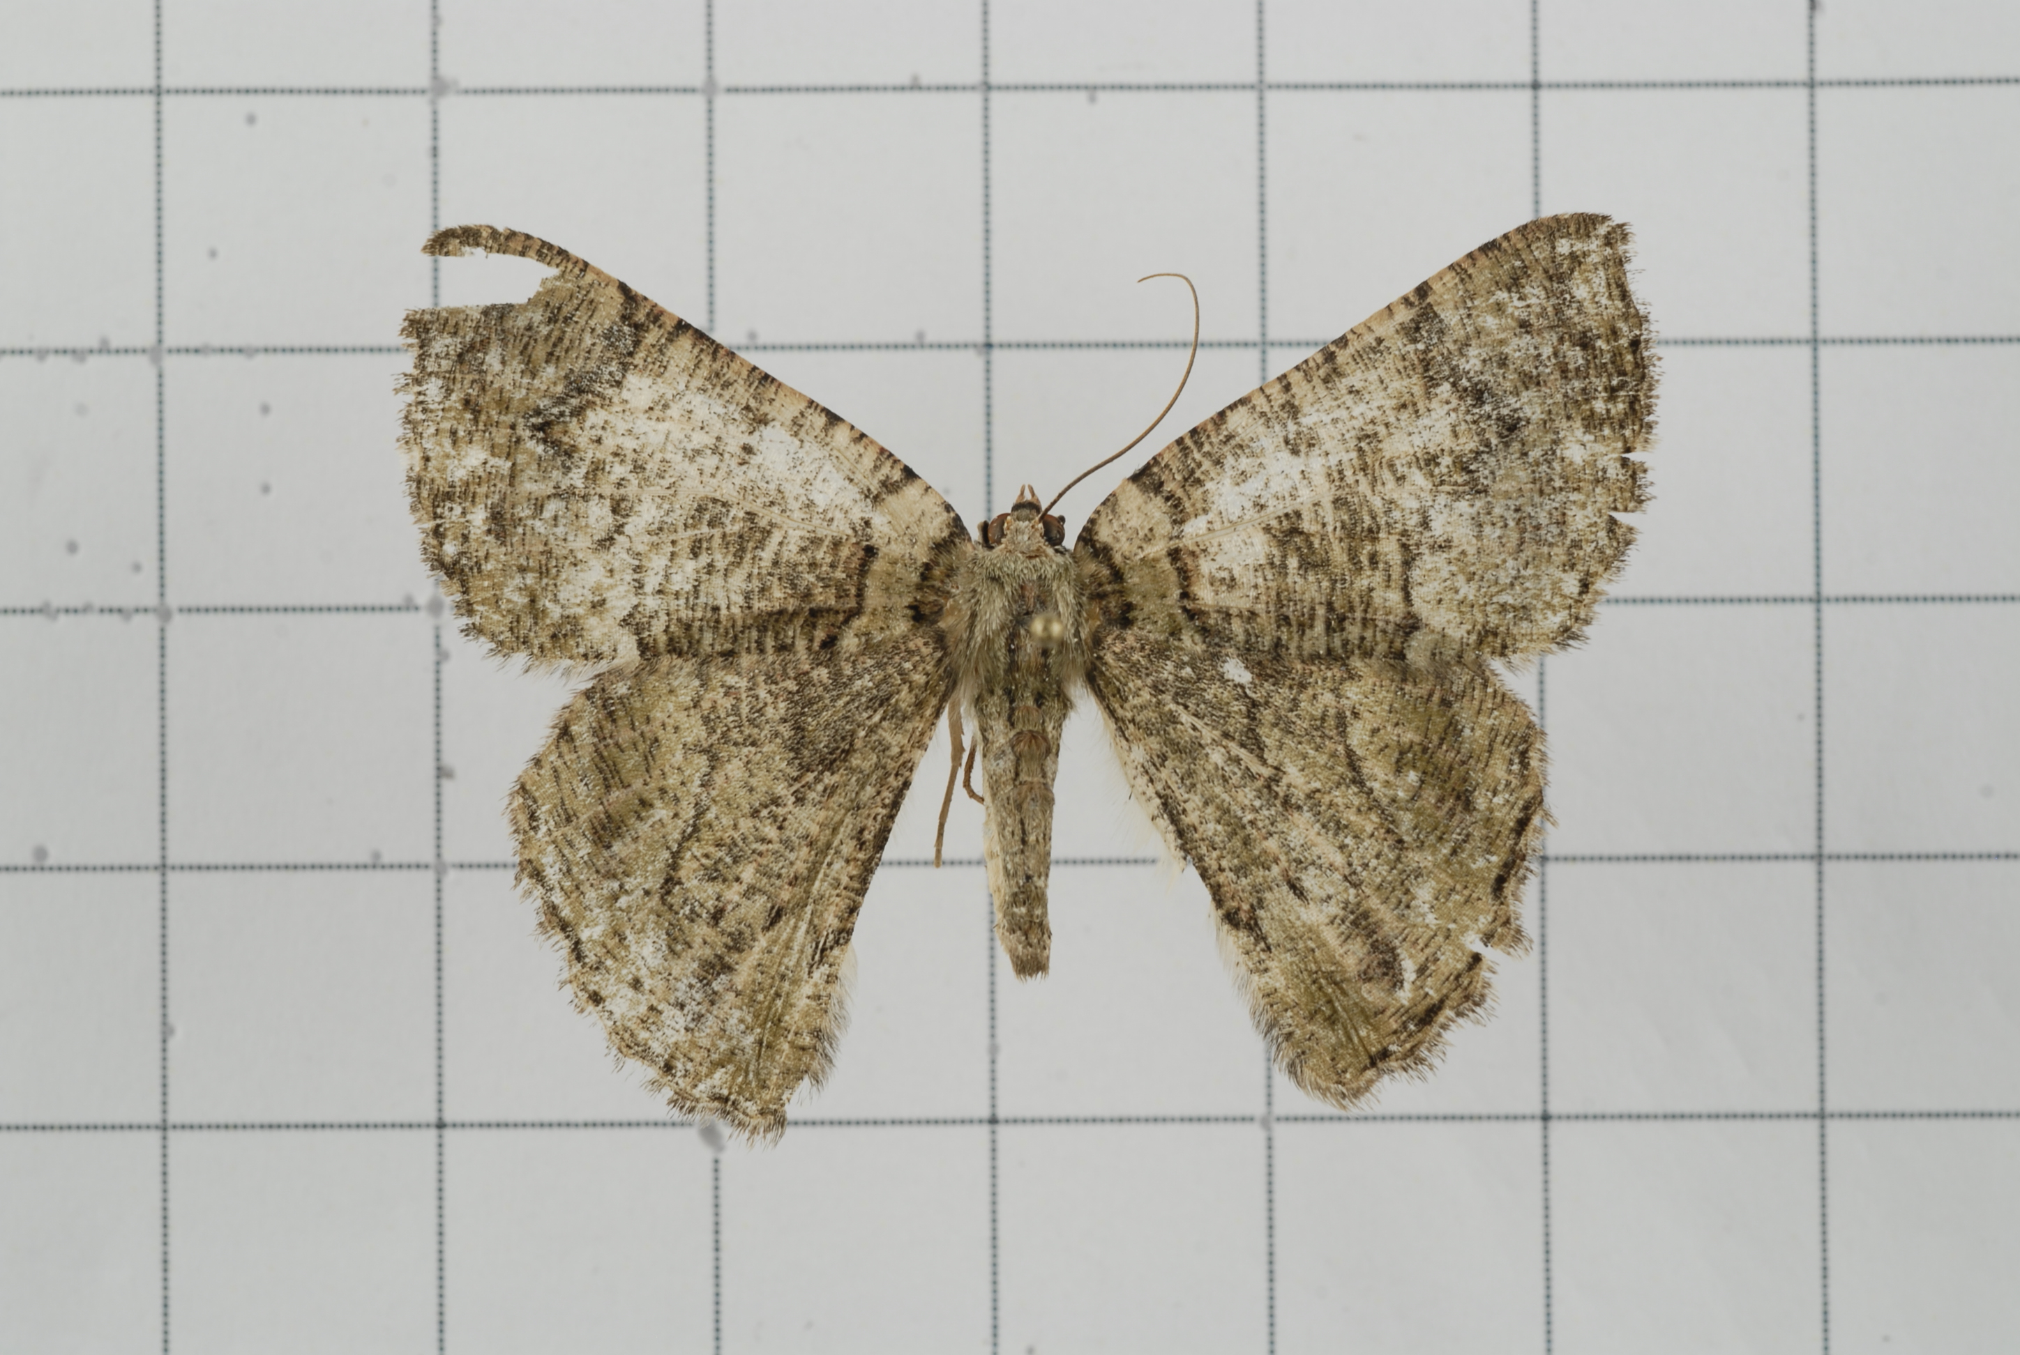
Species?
Lophophelma taiwana
